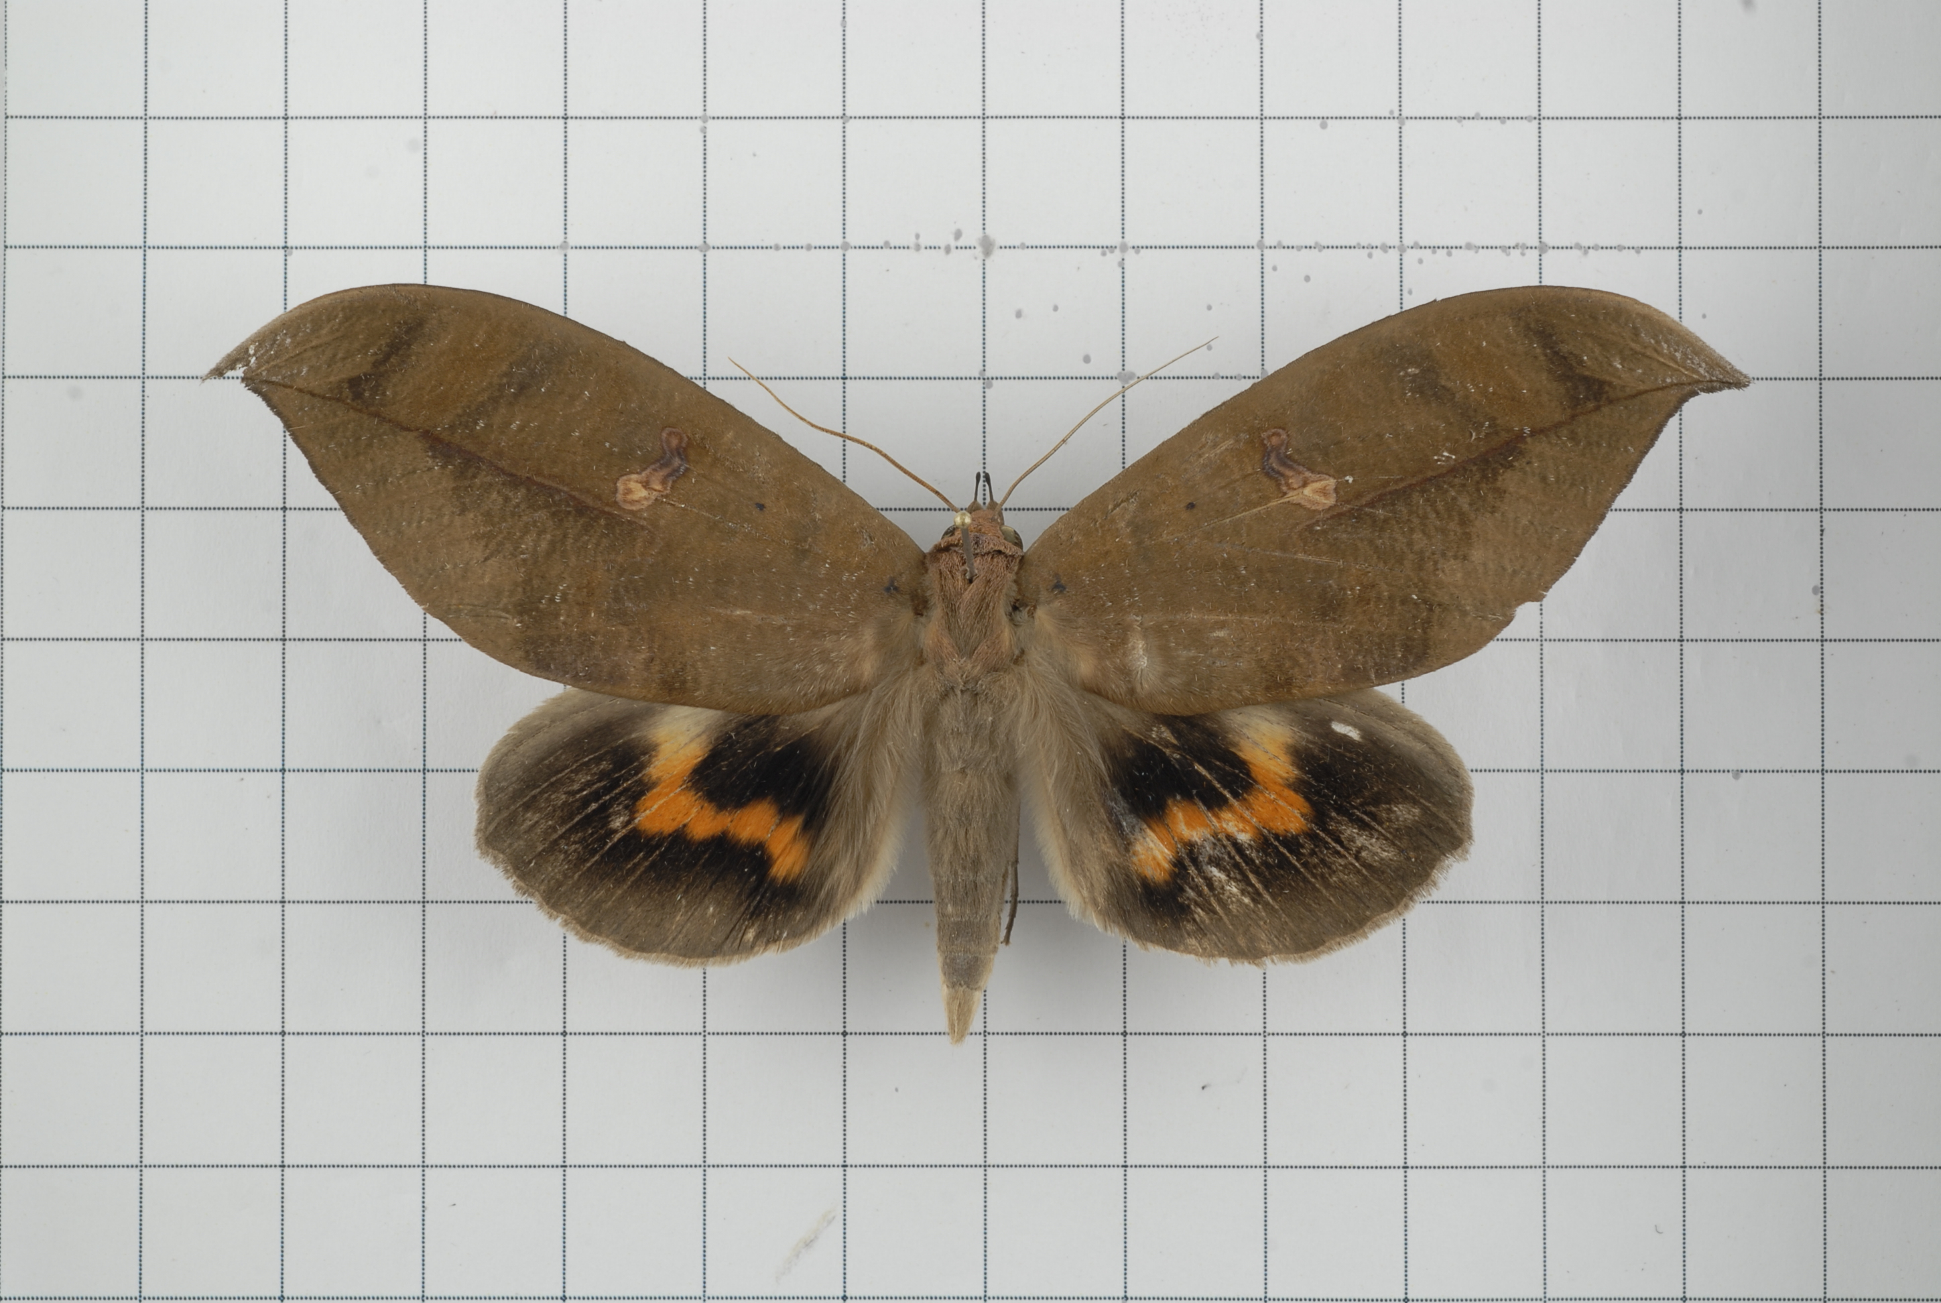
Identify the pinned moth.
Phyllodes eyndhovii
